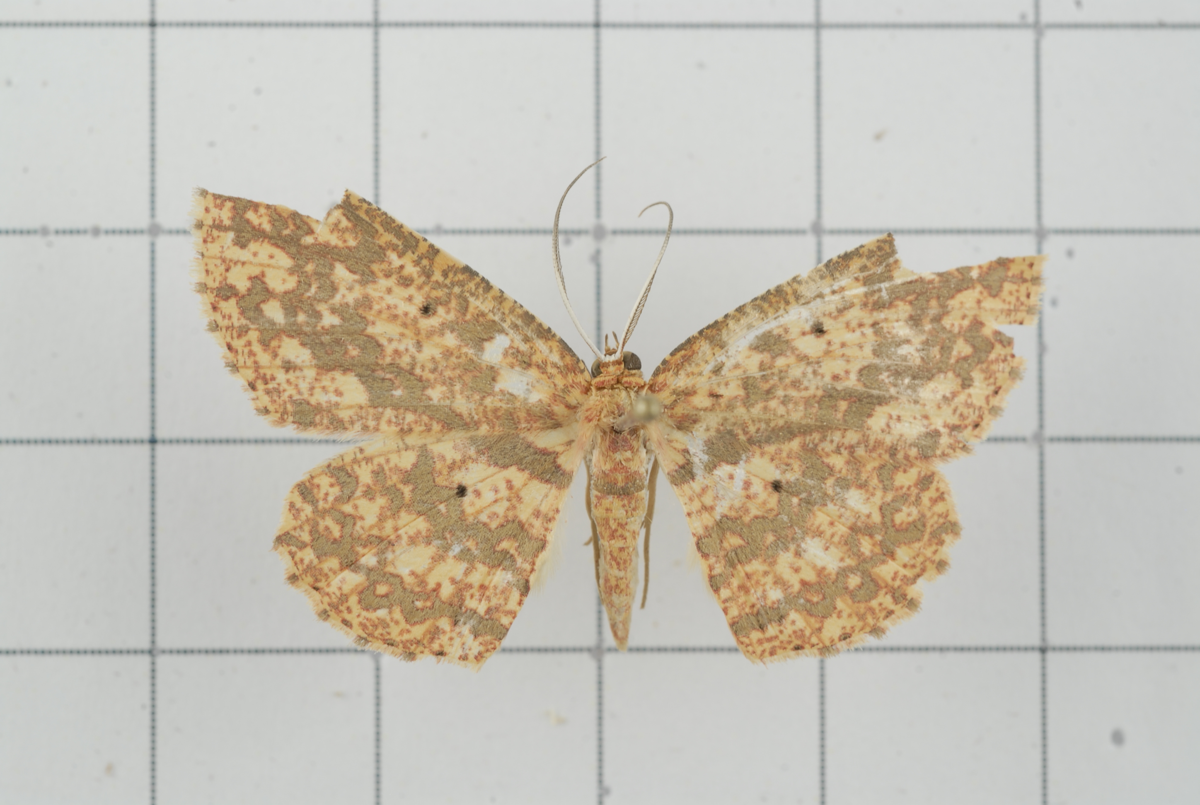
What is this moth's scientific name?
Borbacha pardaria
